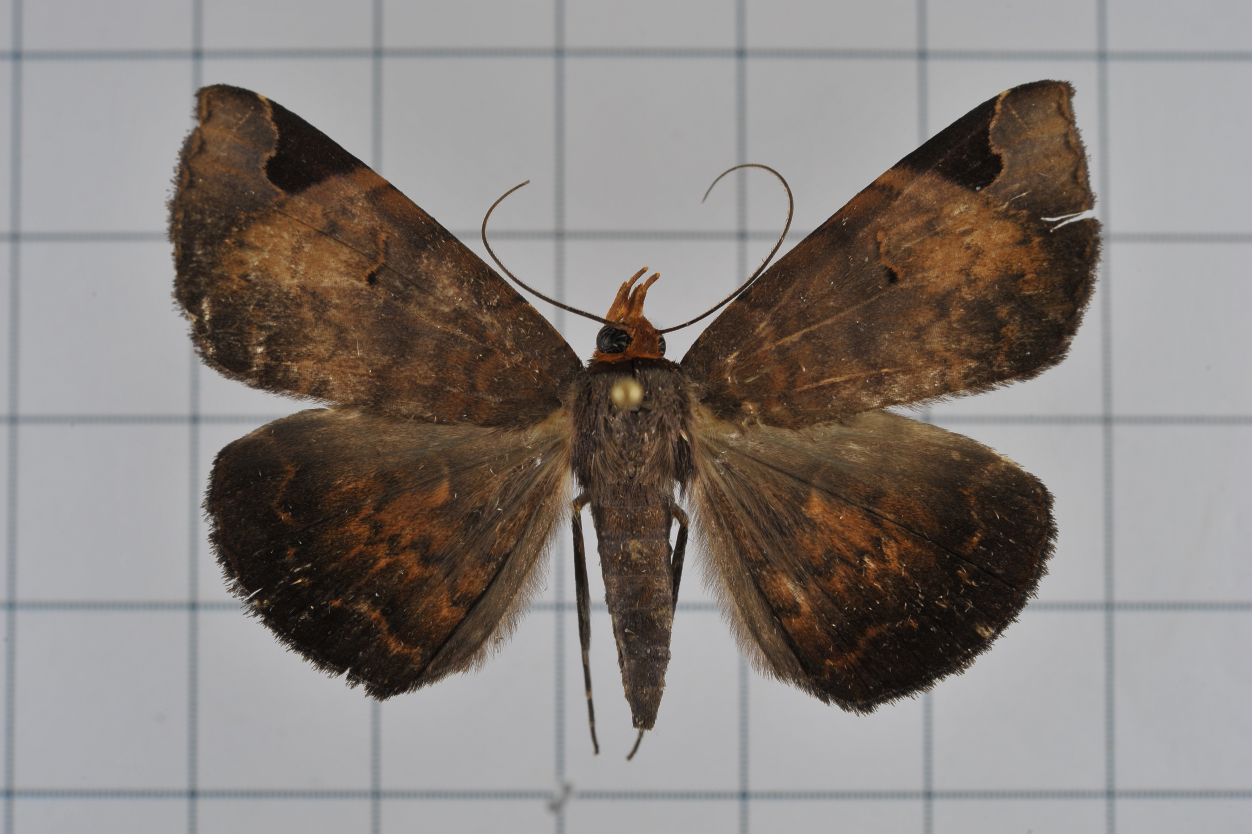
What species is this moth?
Mecodina praecipua
